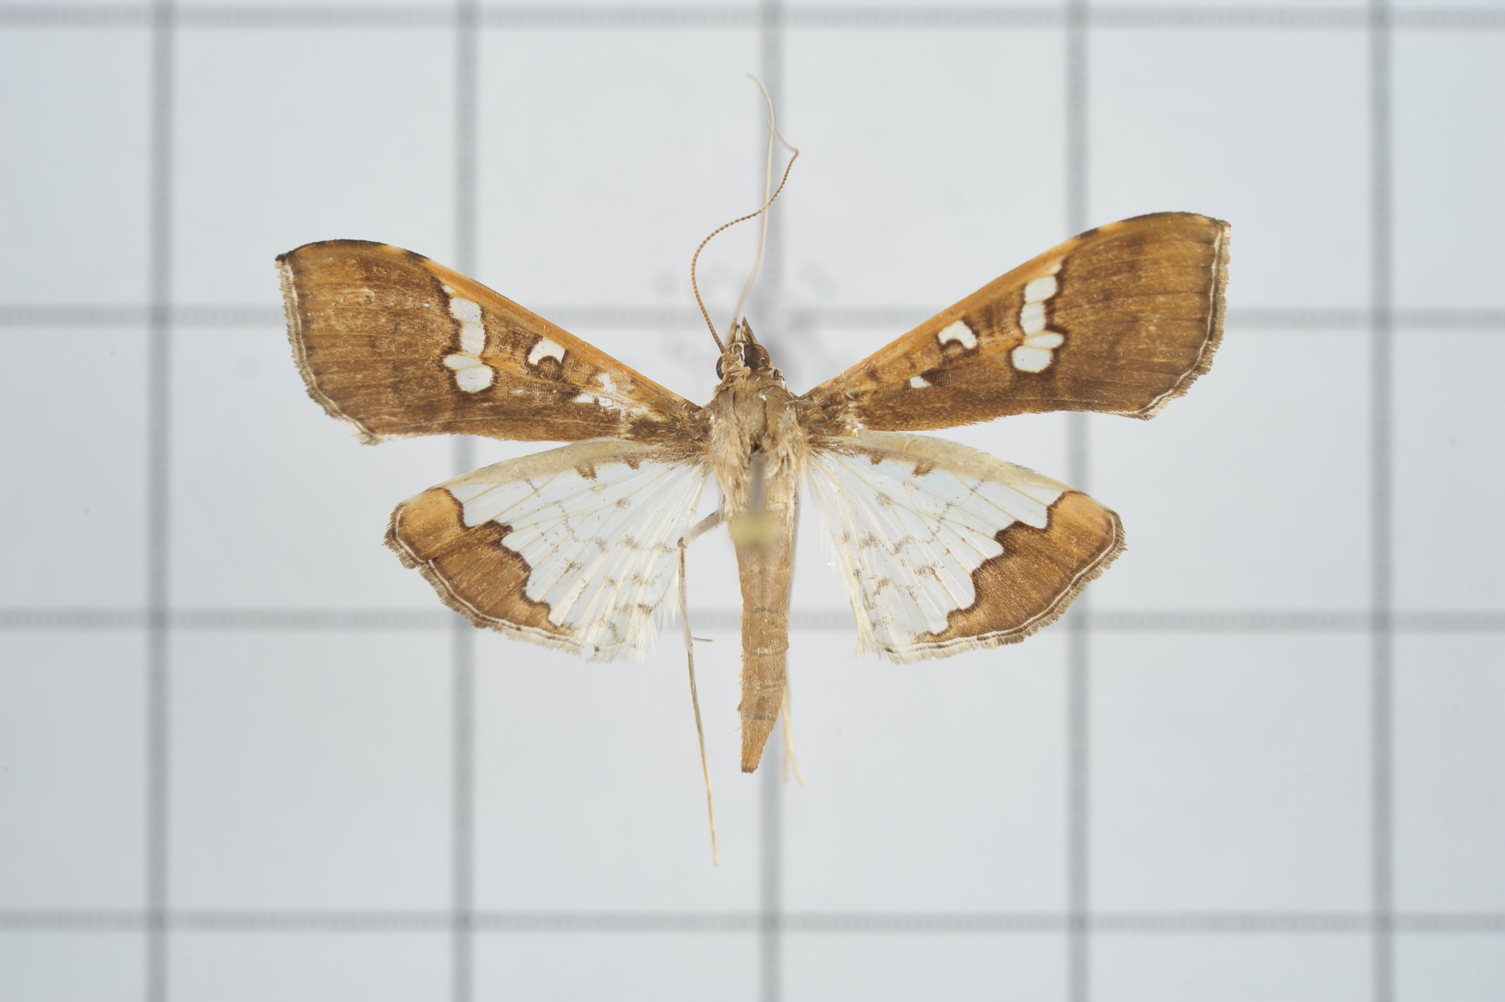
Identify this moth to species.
Maruca vitrata
